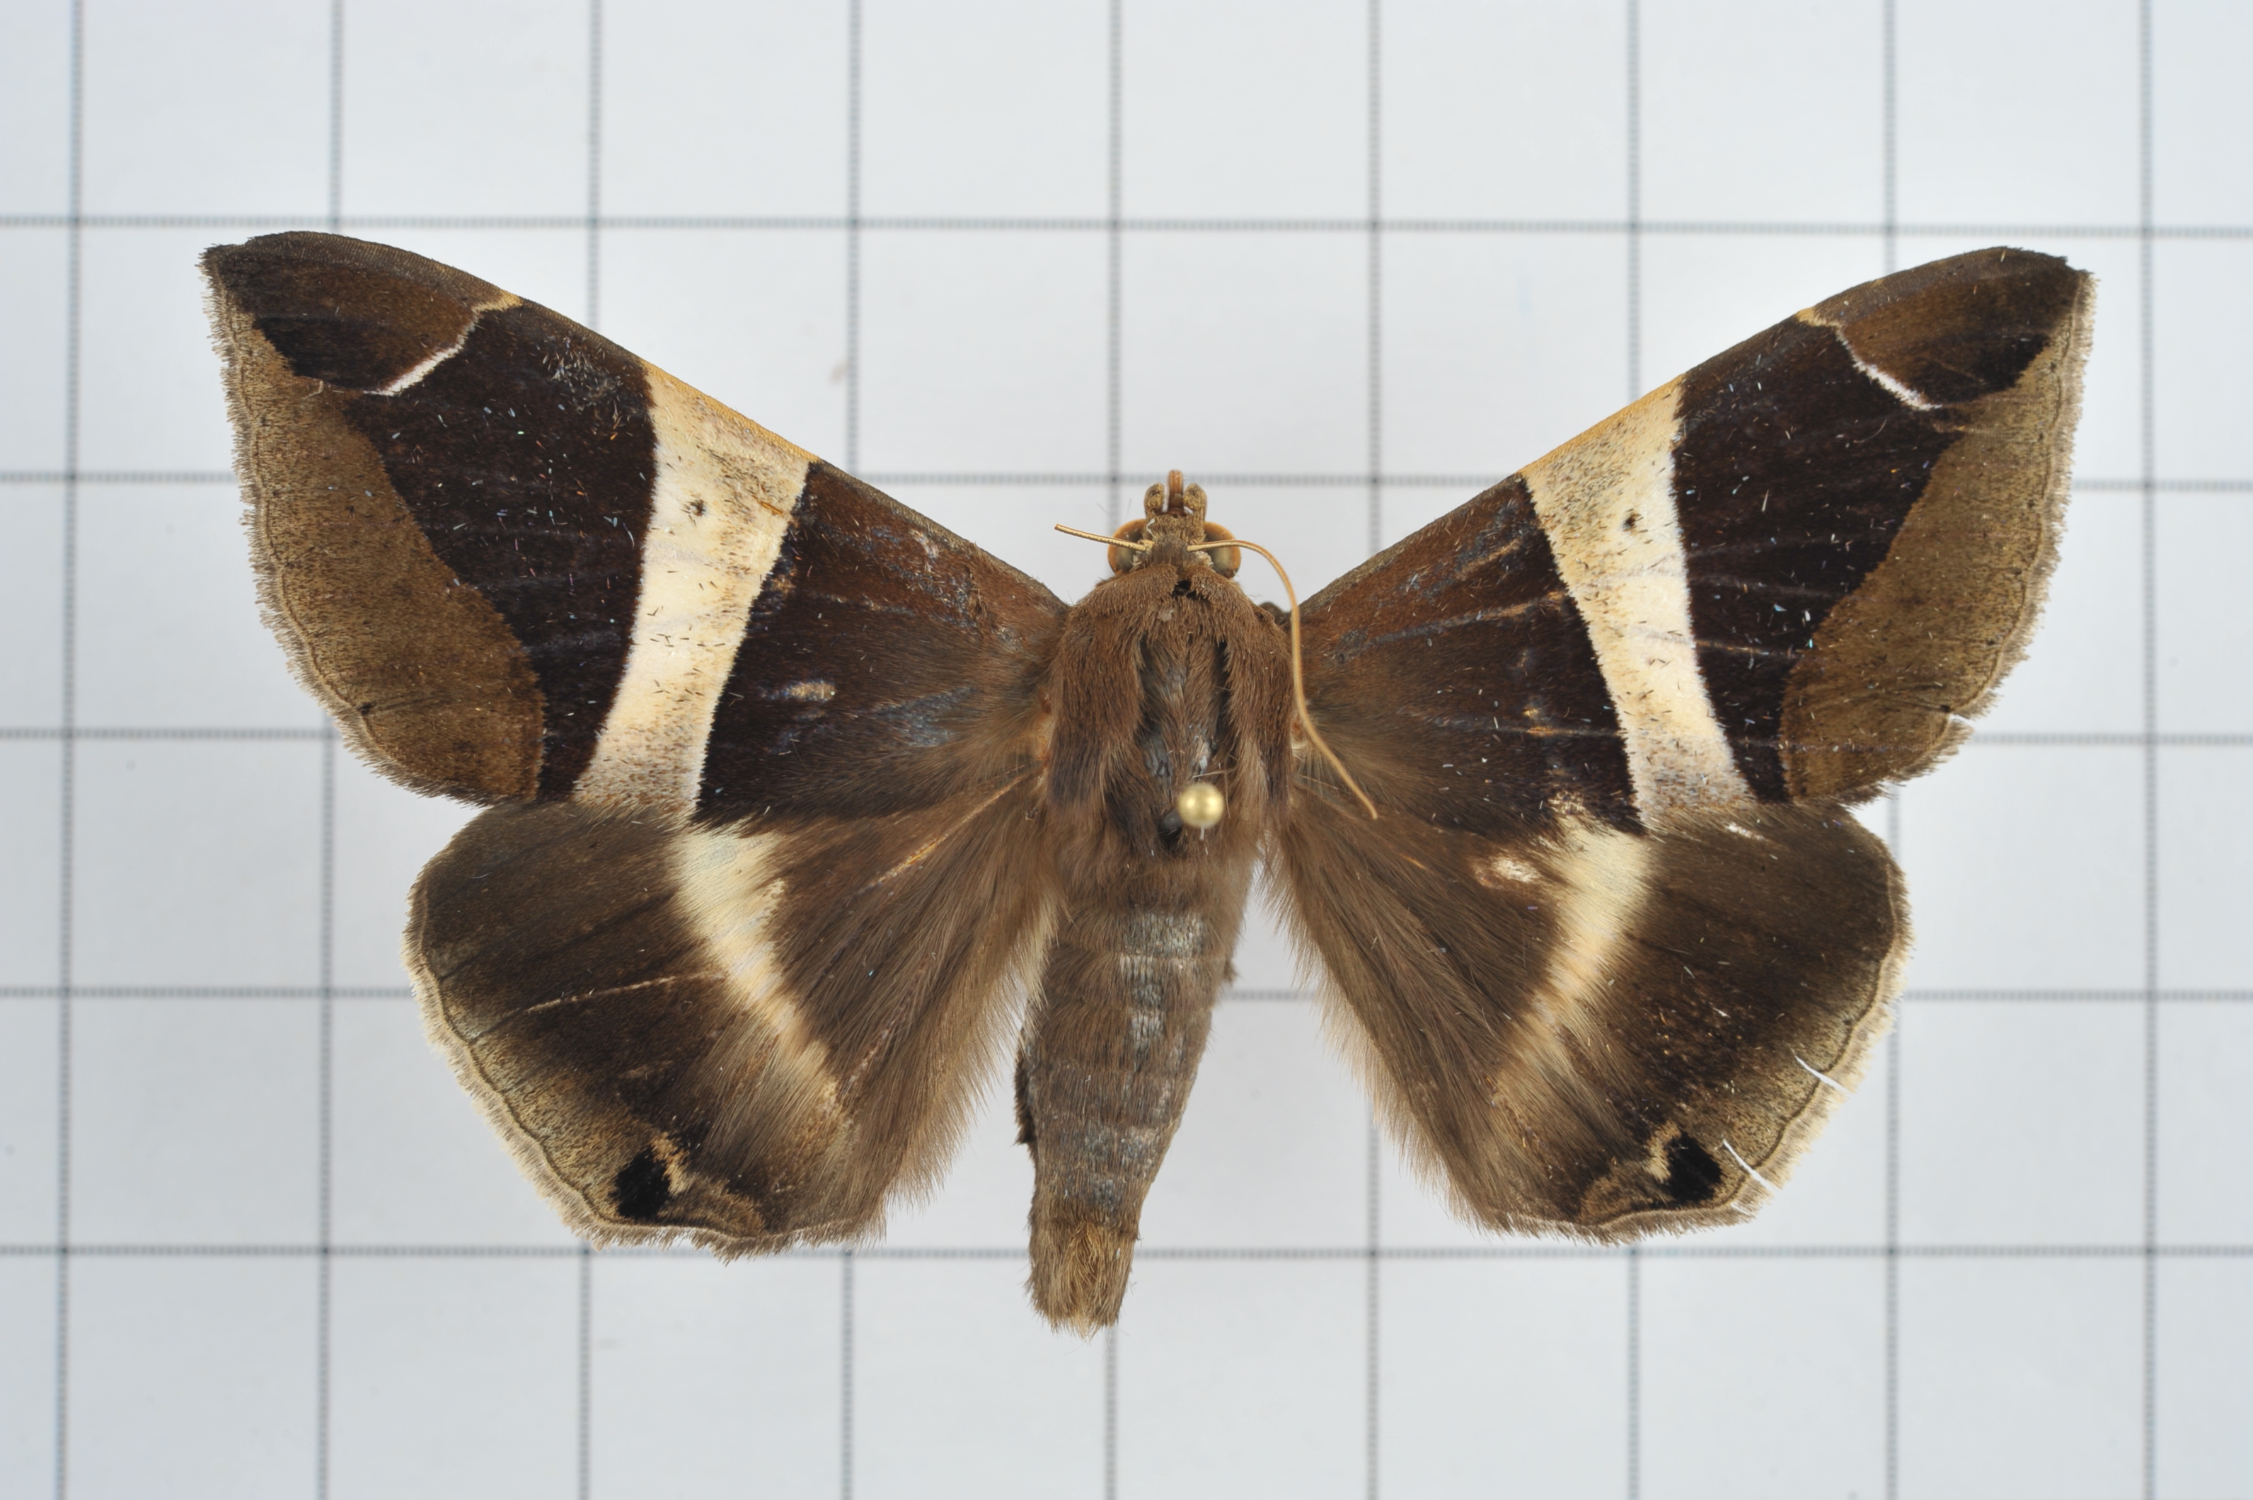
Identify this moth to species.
Bastilla praetermissa
